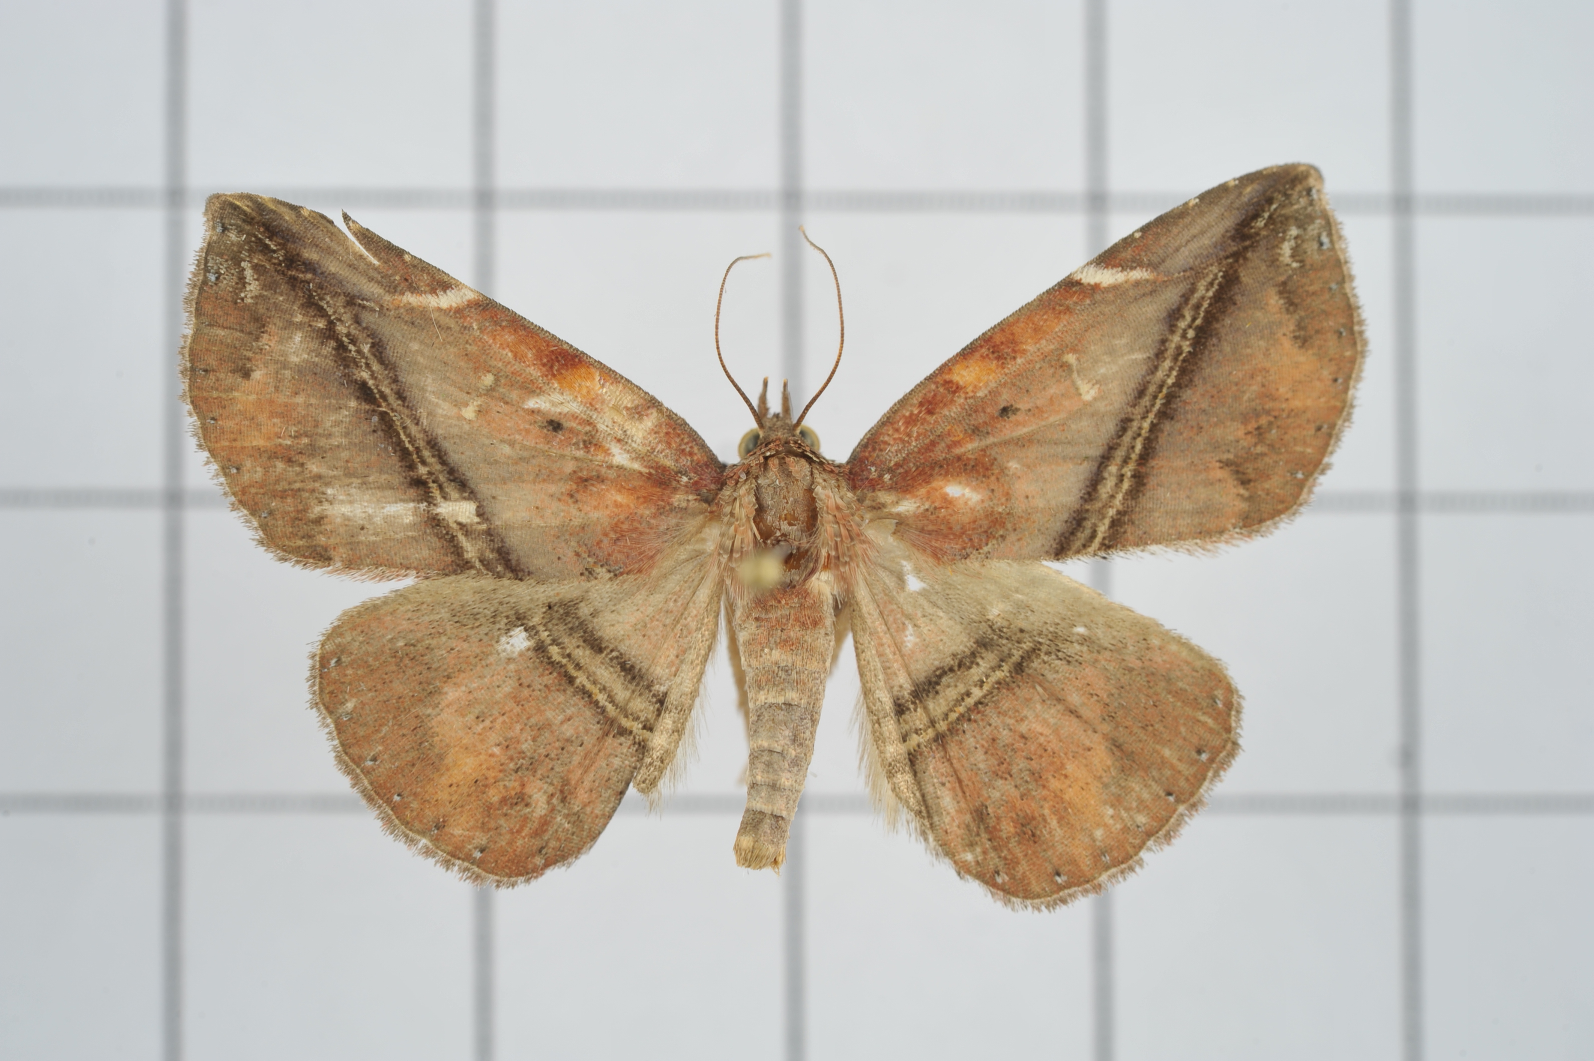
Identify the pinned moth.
Condate purpurea
